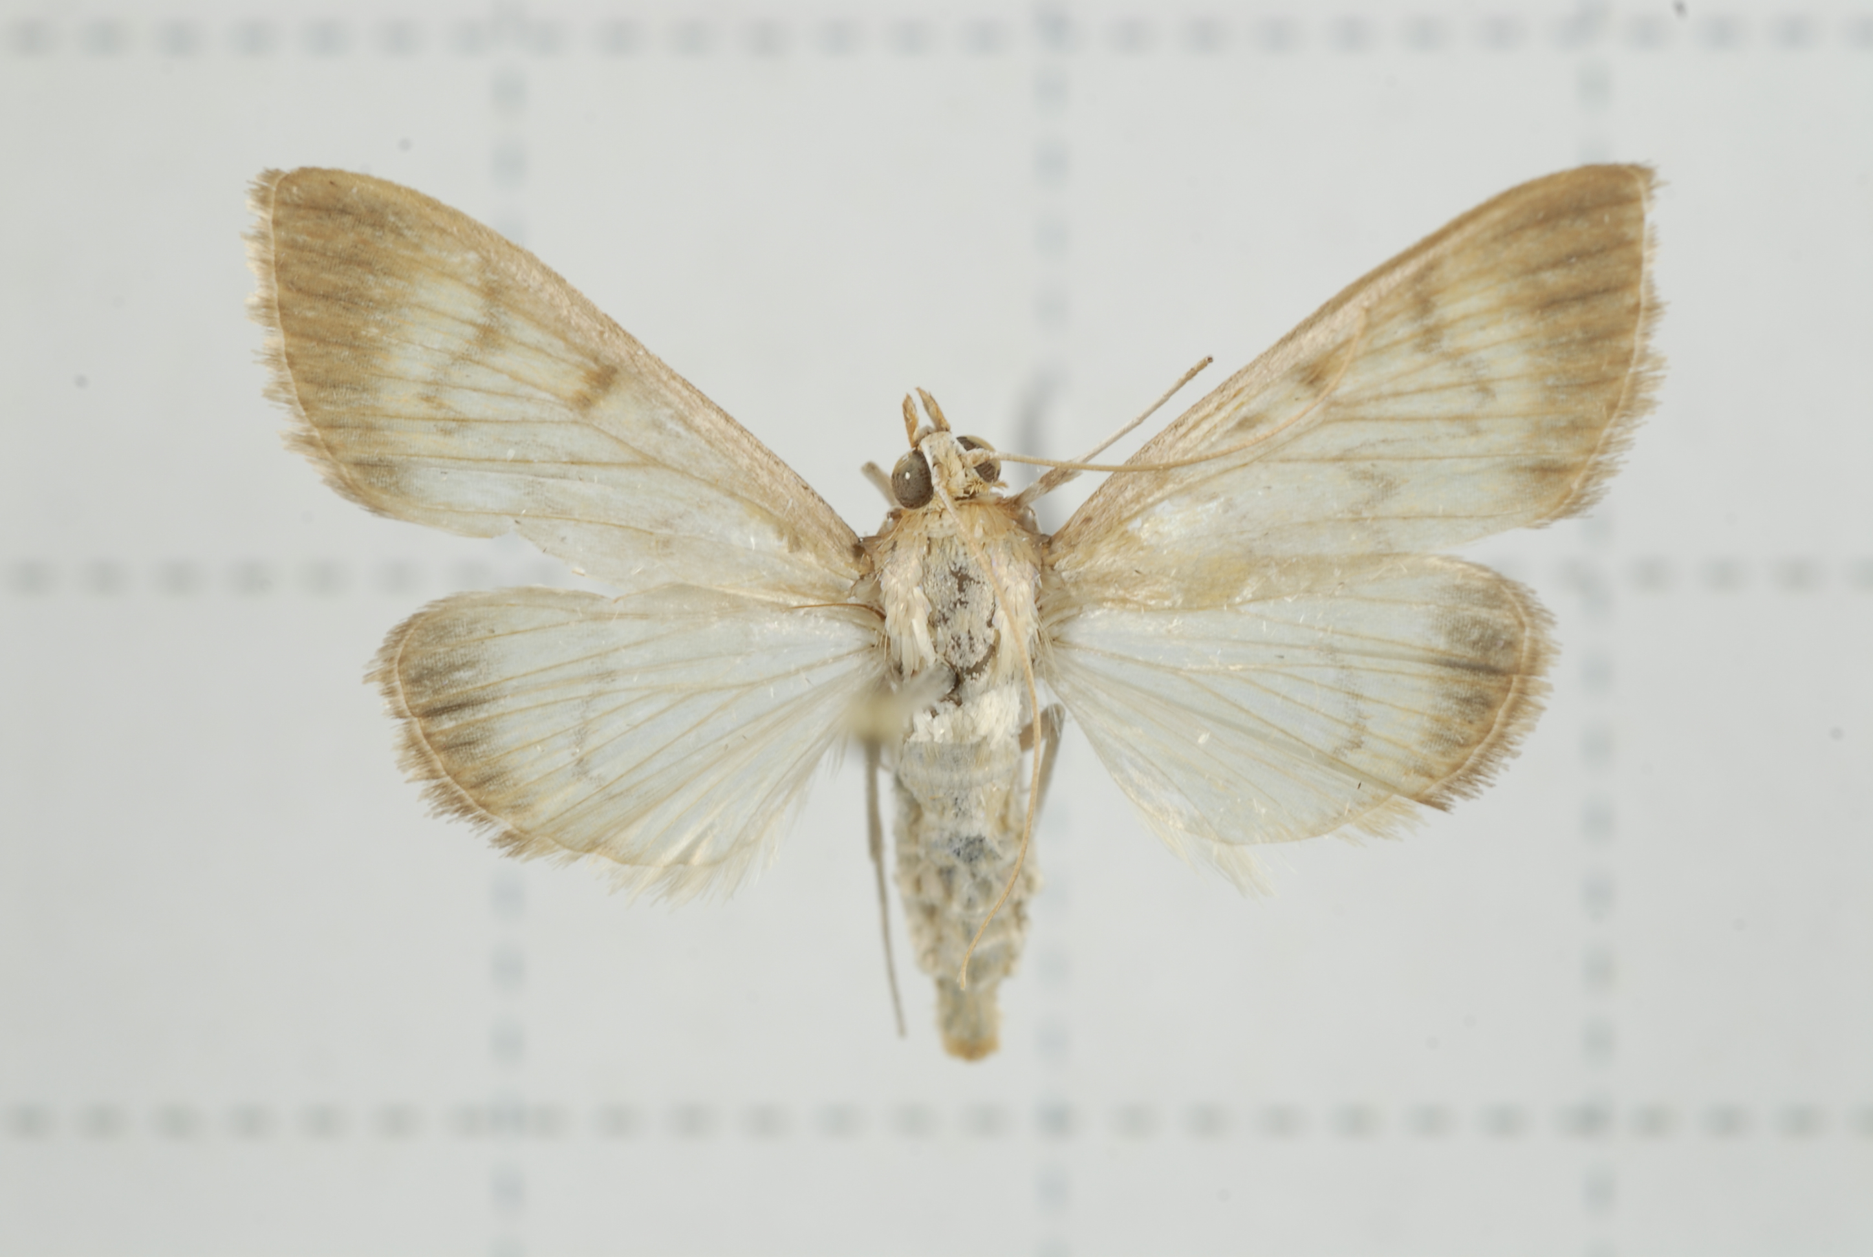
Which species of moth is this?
Crypsiptya coclesalis
